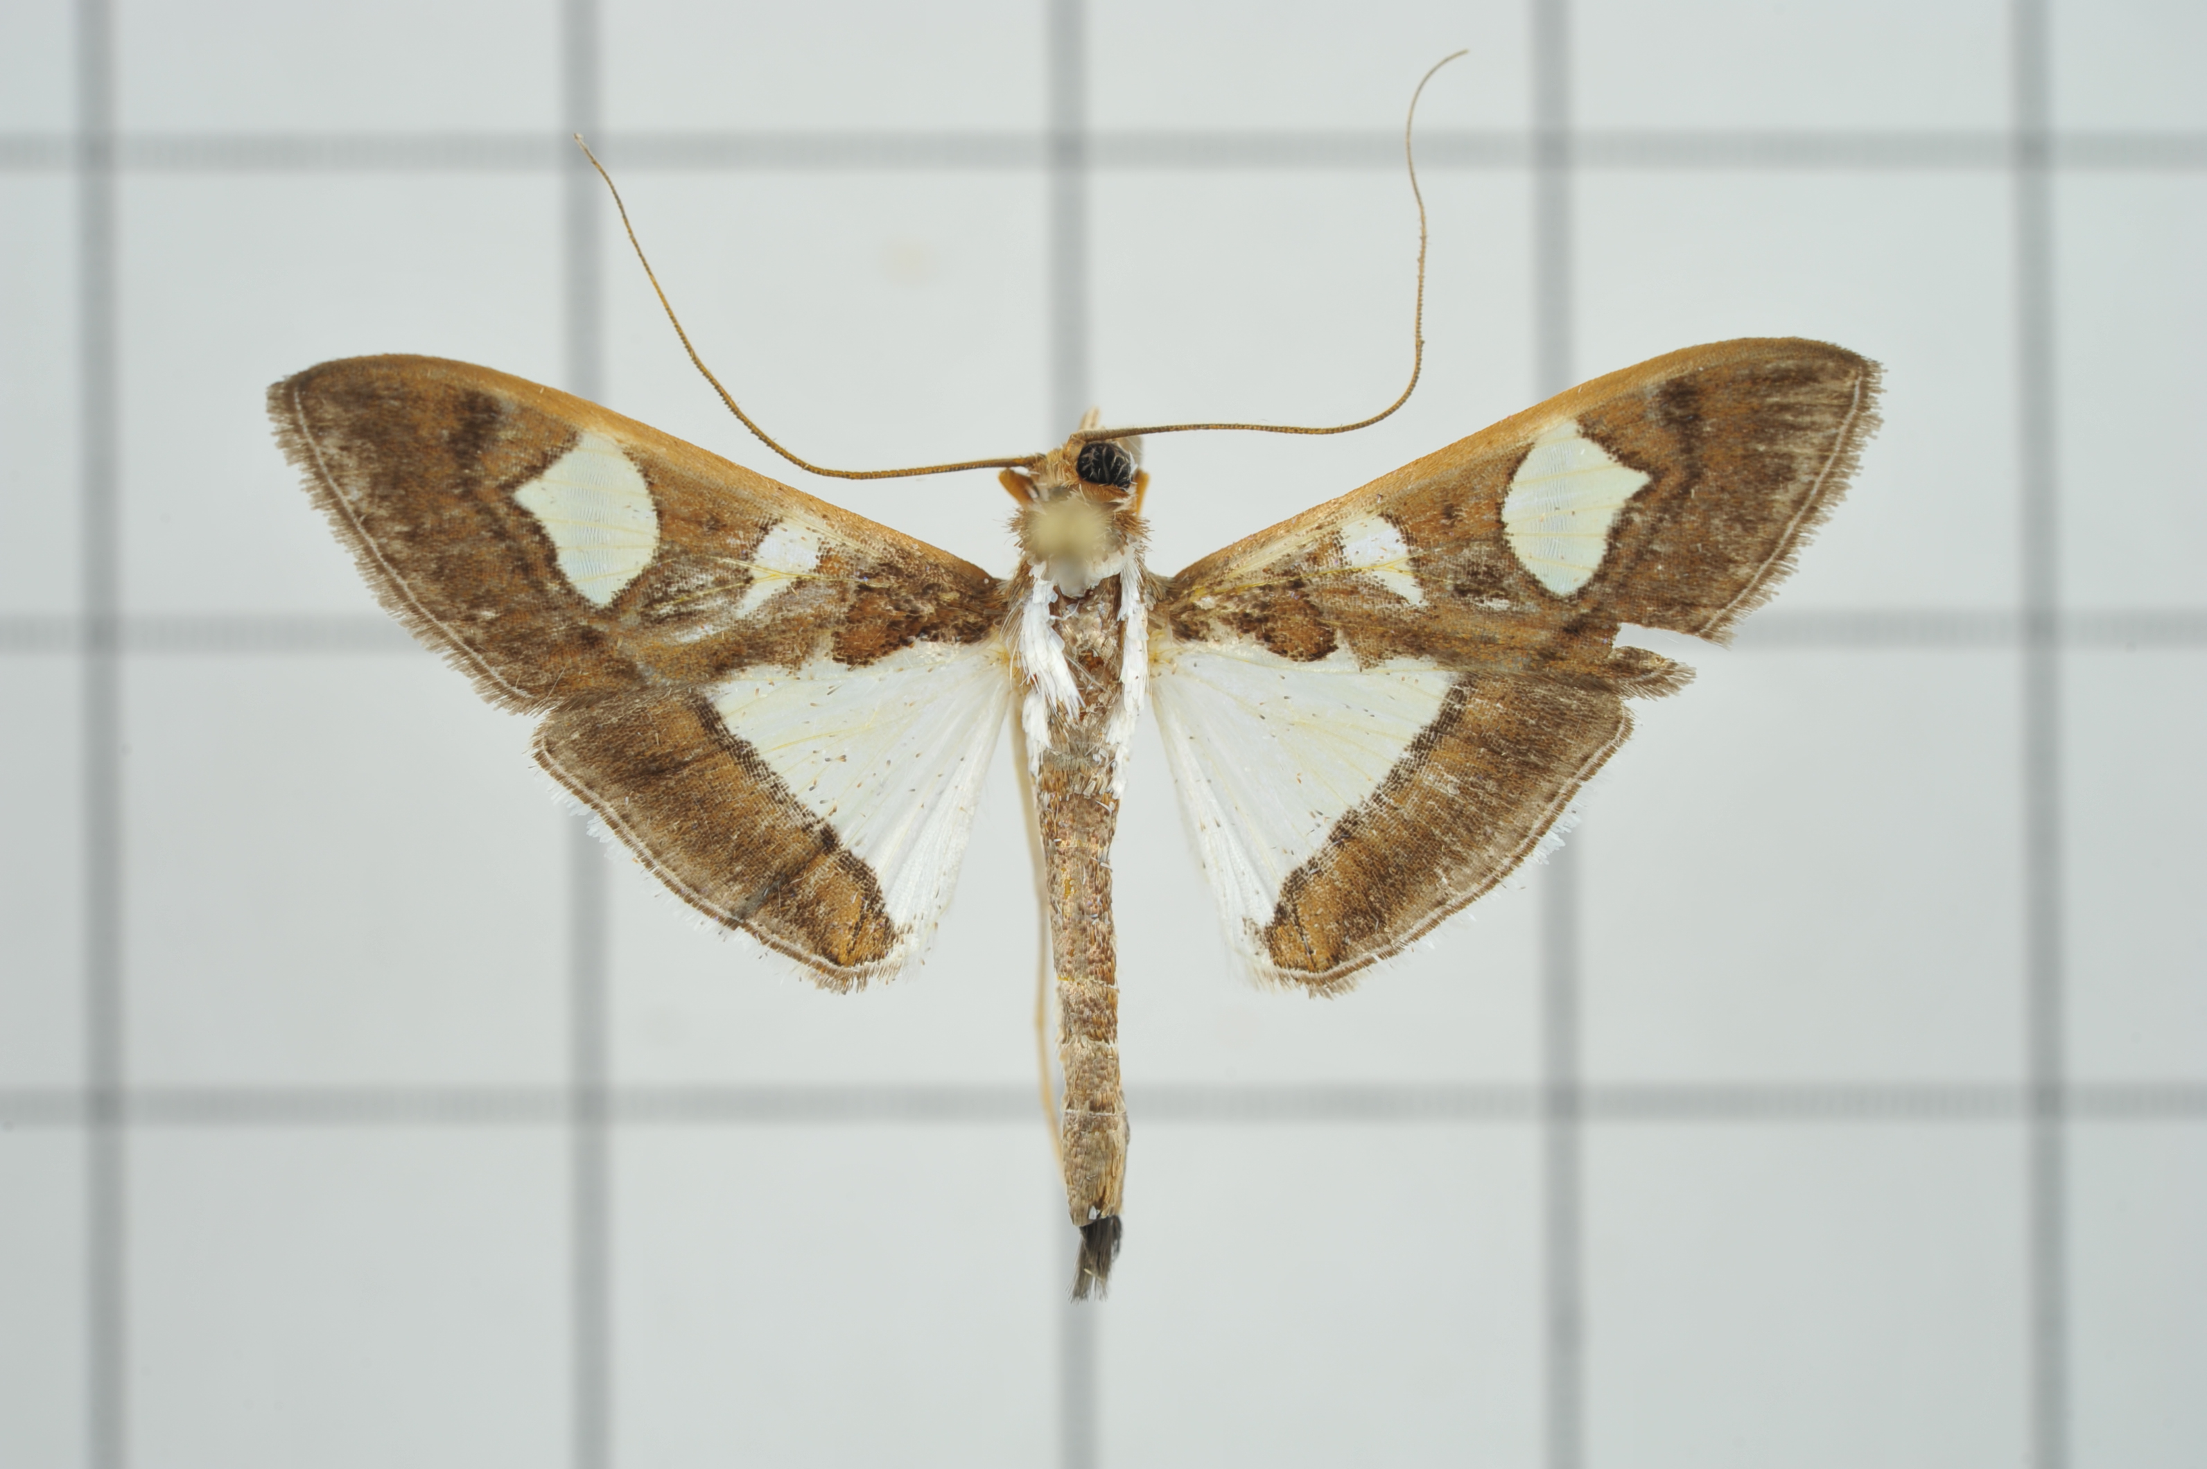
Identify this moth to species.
Glyphodes bivitralis
